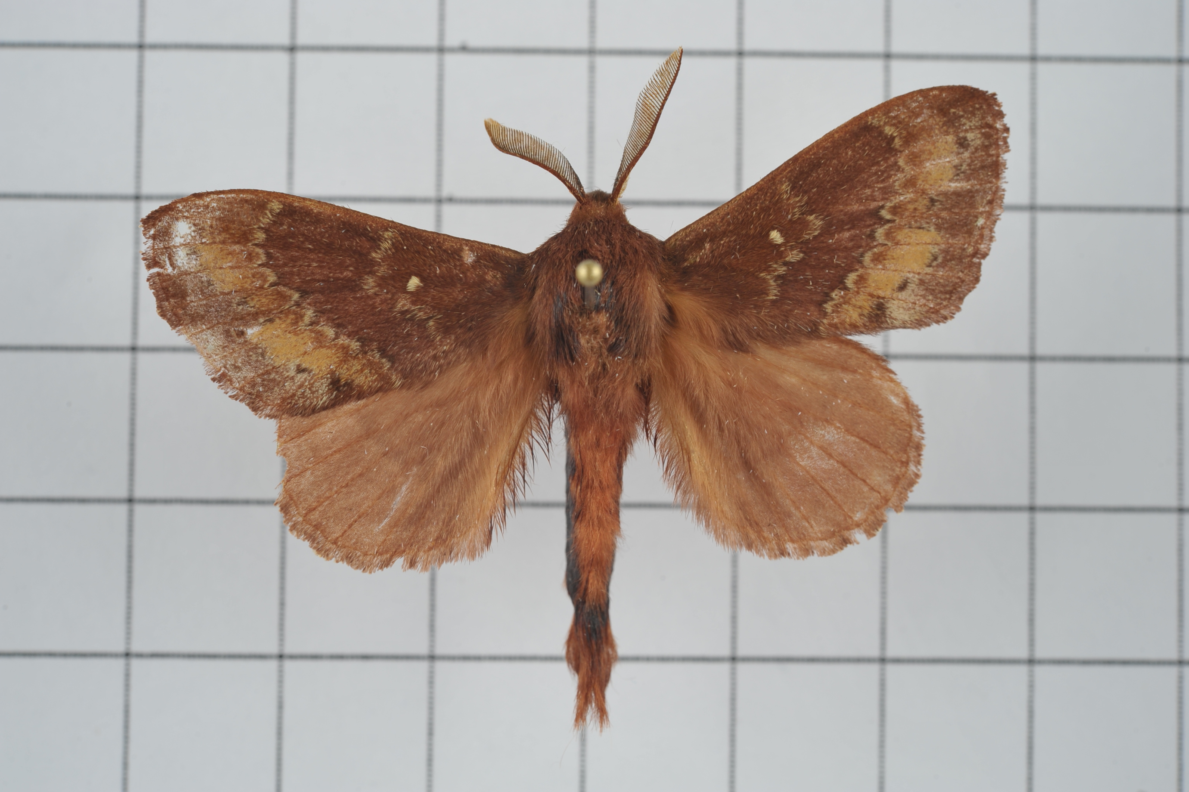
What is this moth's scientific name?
Dendrolimus arizana
